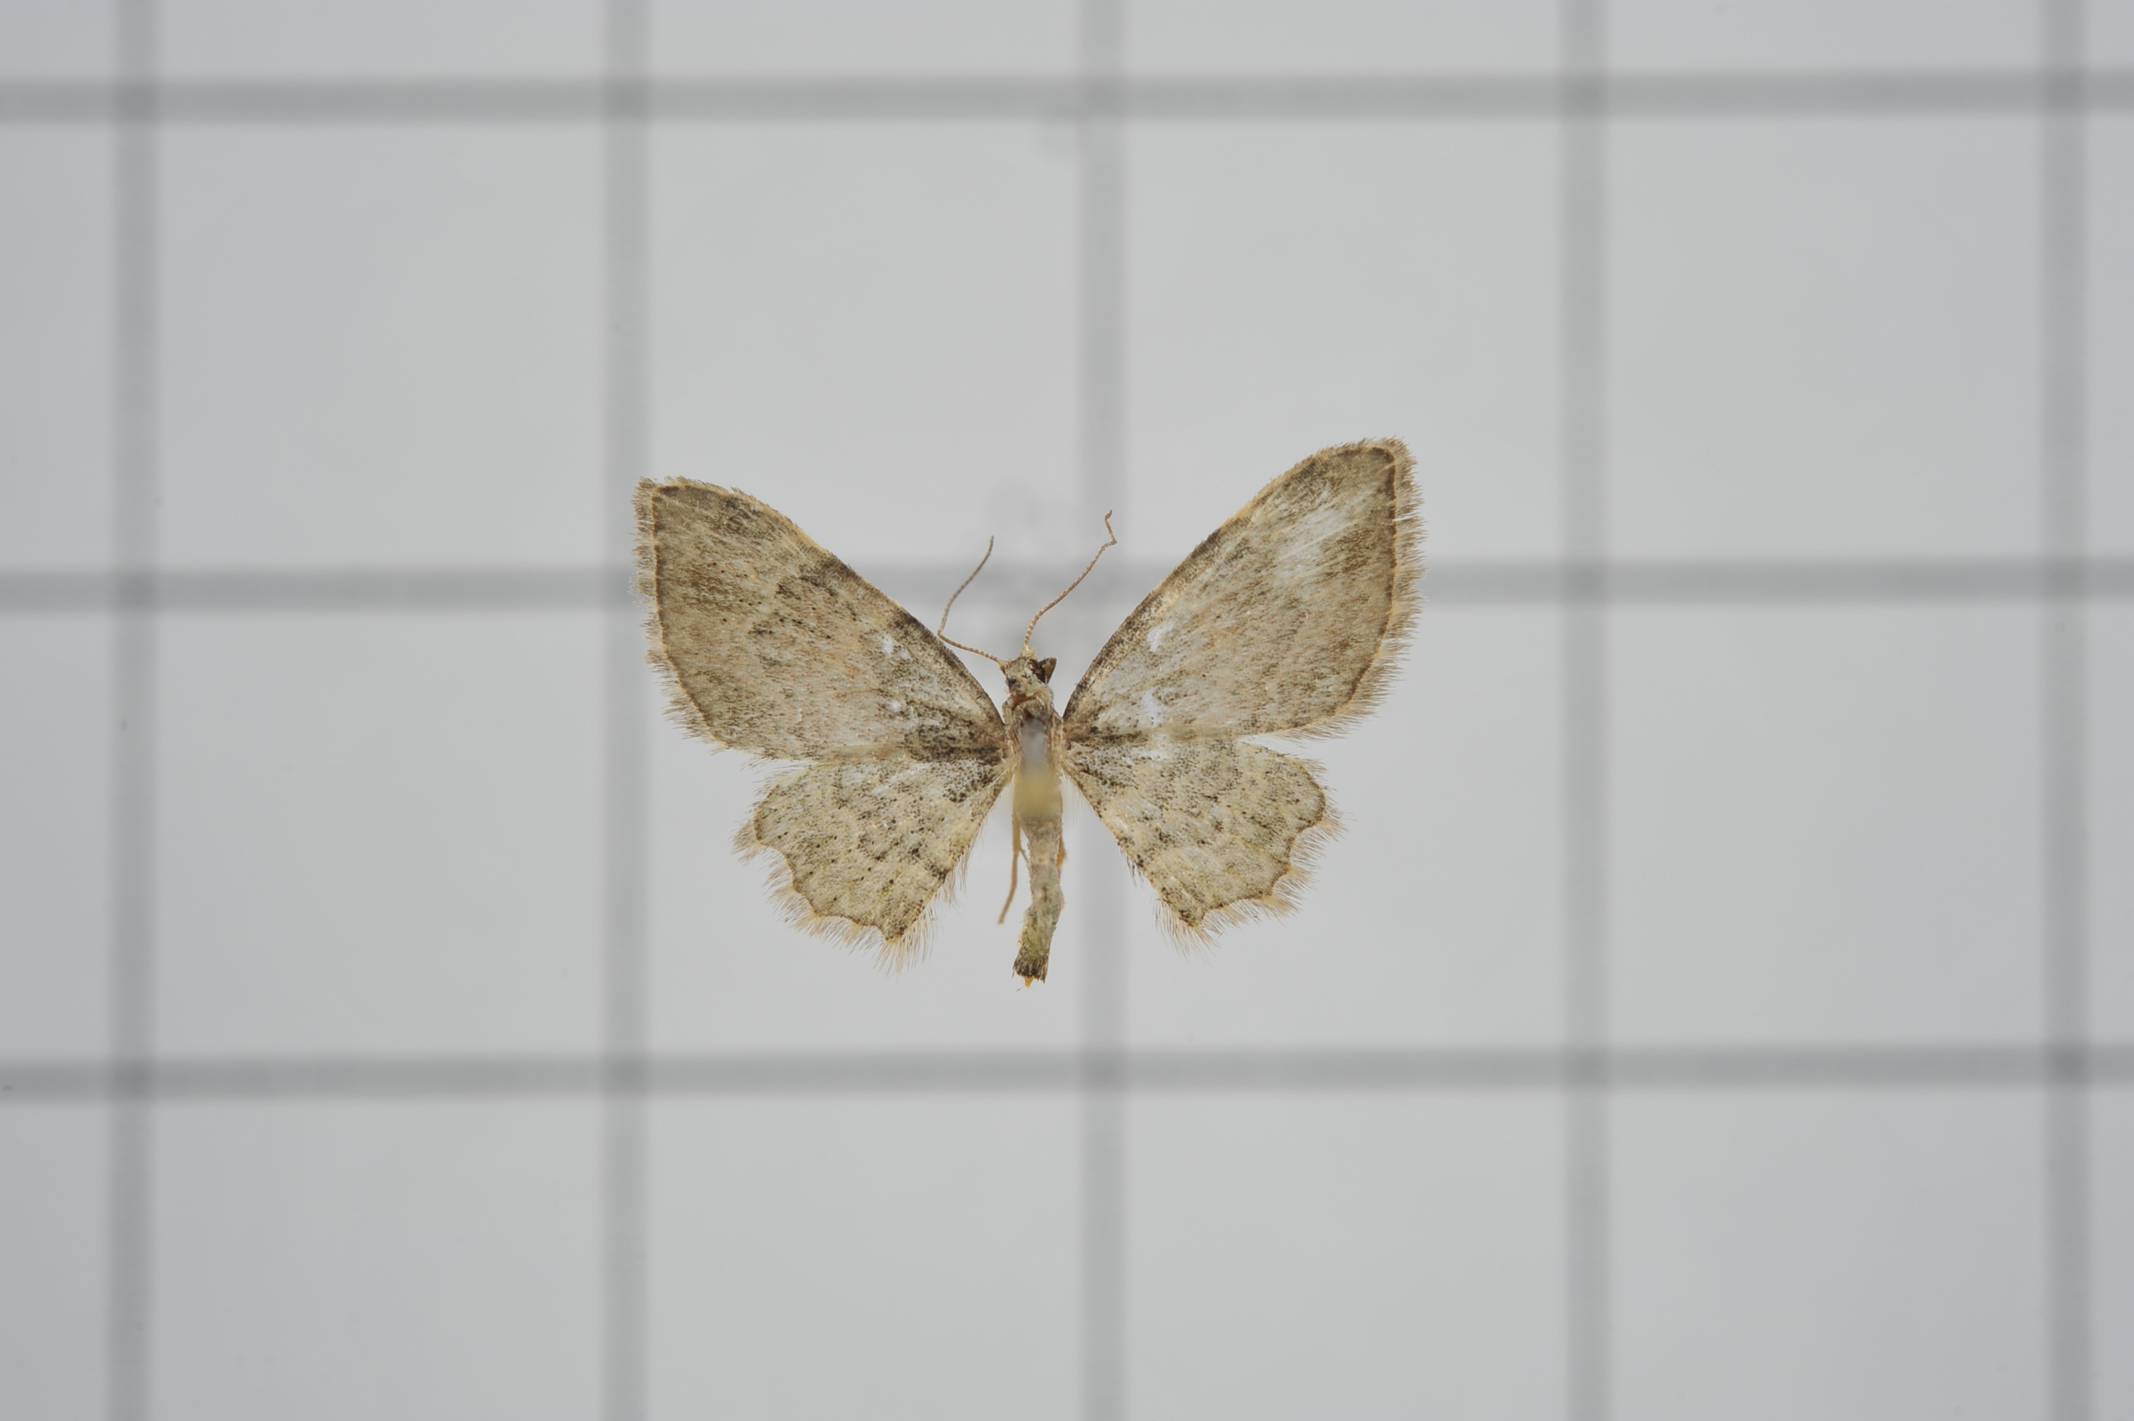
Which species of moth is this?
Glaucoclystis satoi
